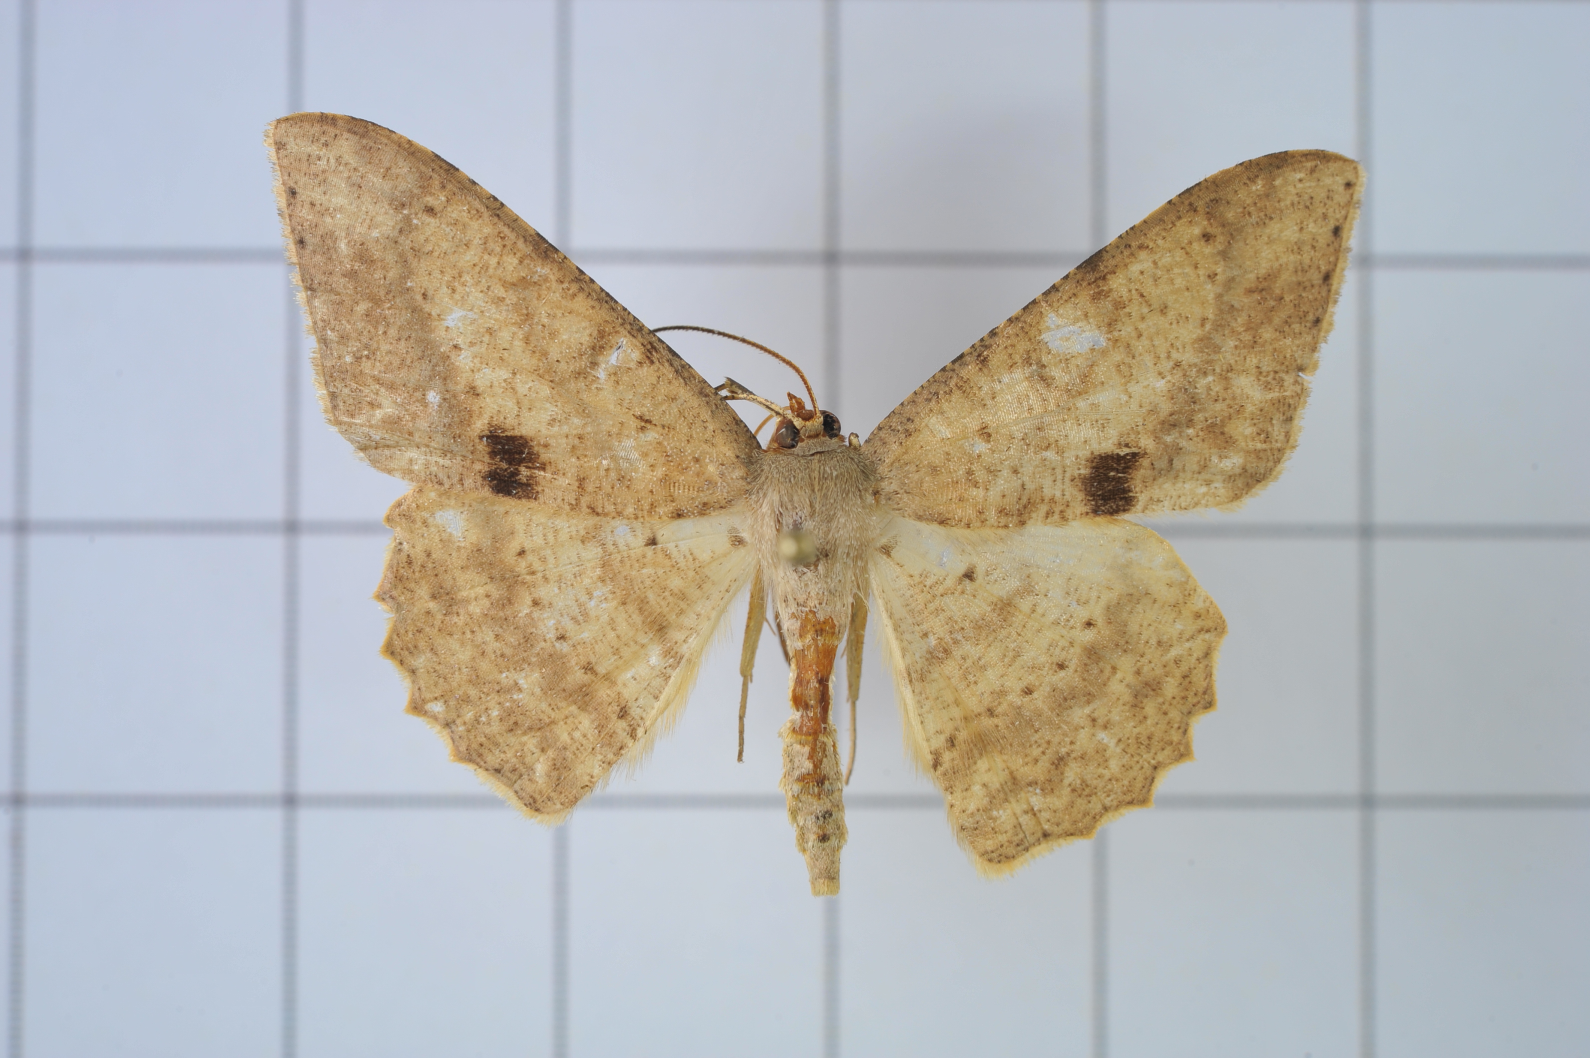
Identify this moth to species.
Luxiaria mitorrhaphes
